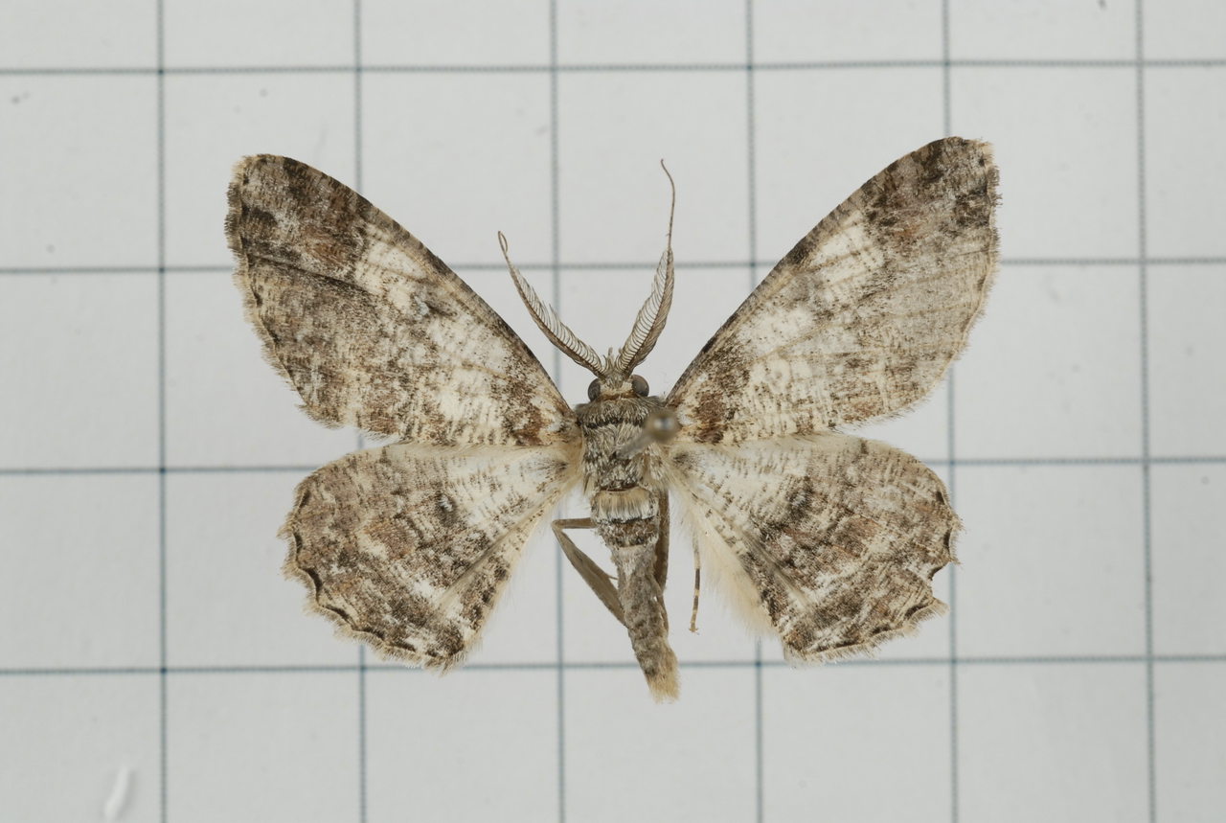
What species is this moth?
Cleora fraterna
